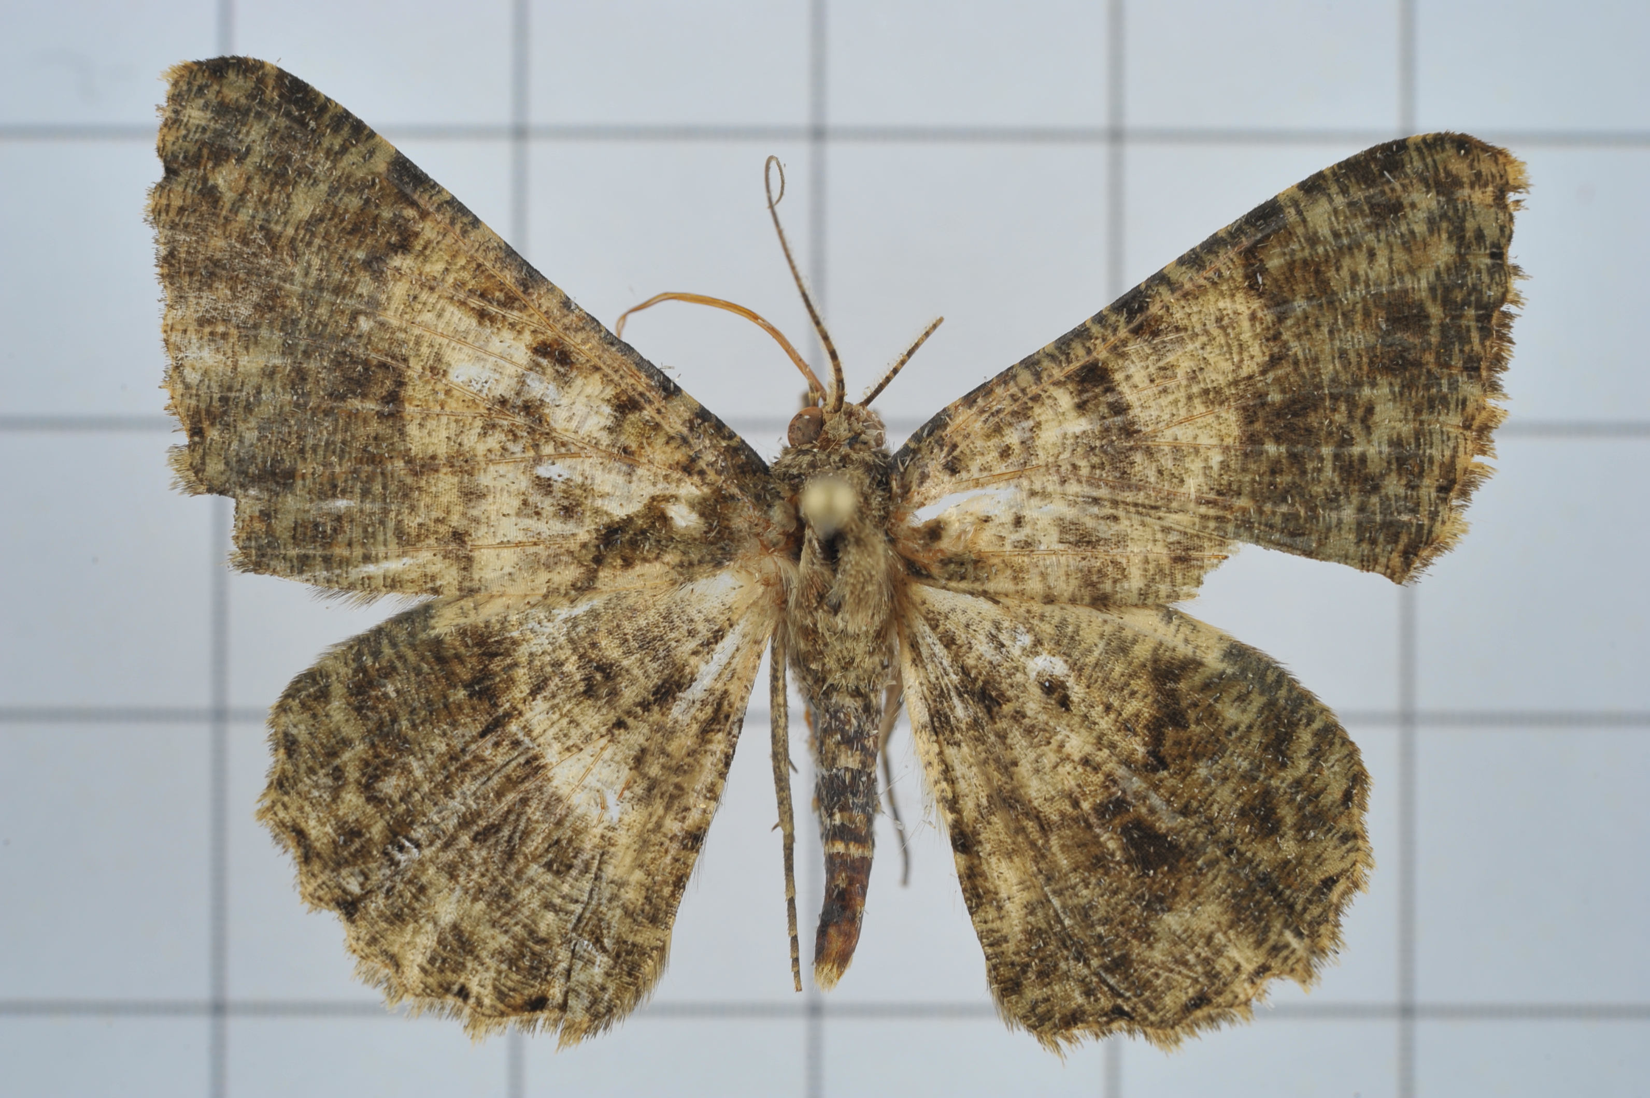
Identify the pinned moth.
Racotis boarmiaria
